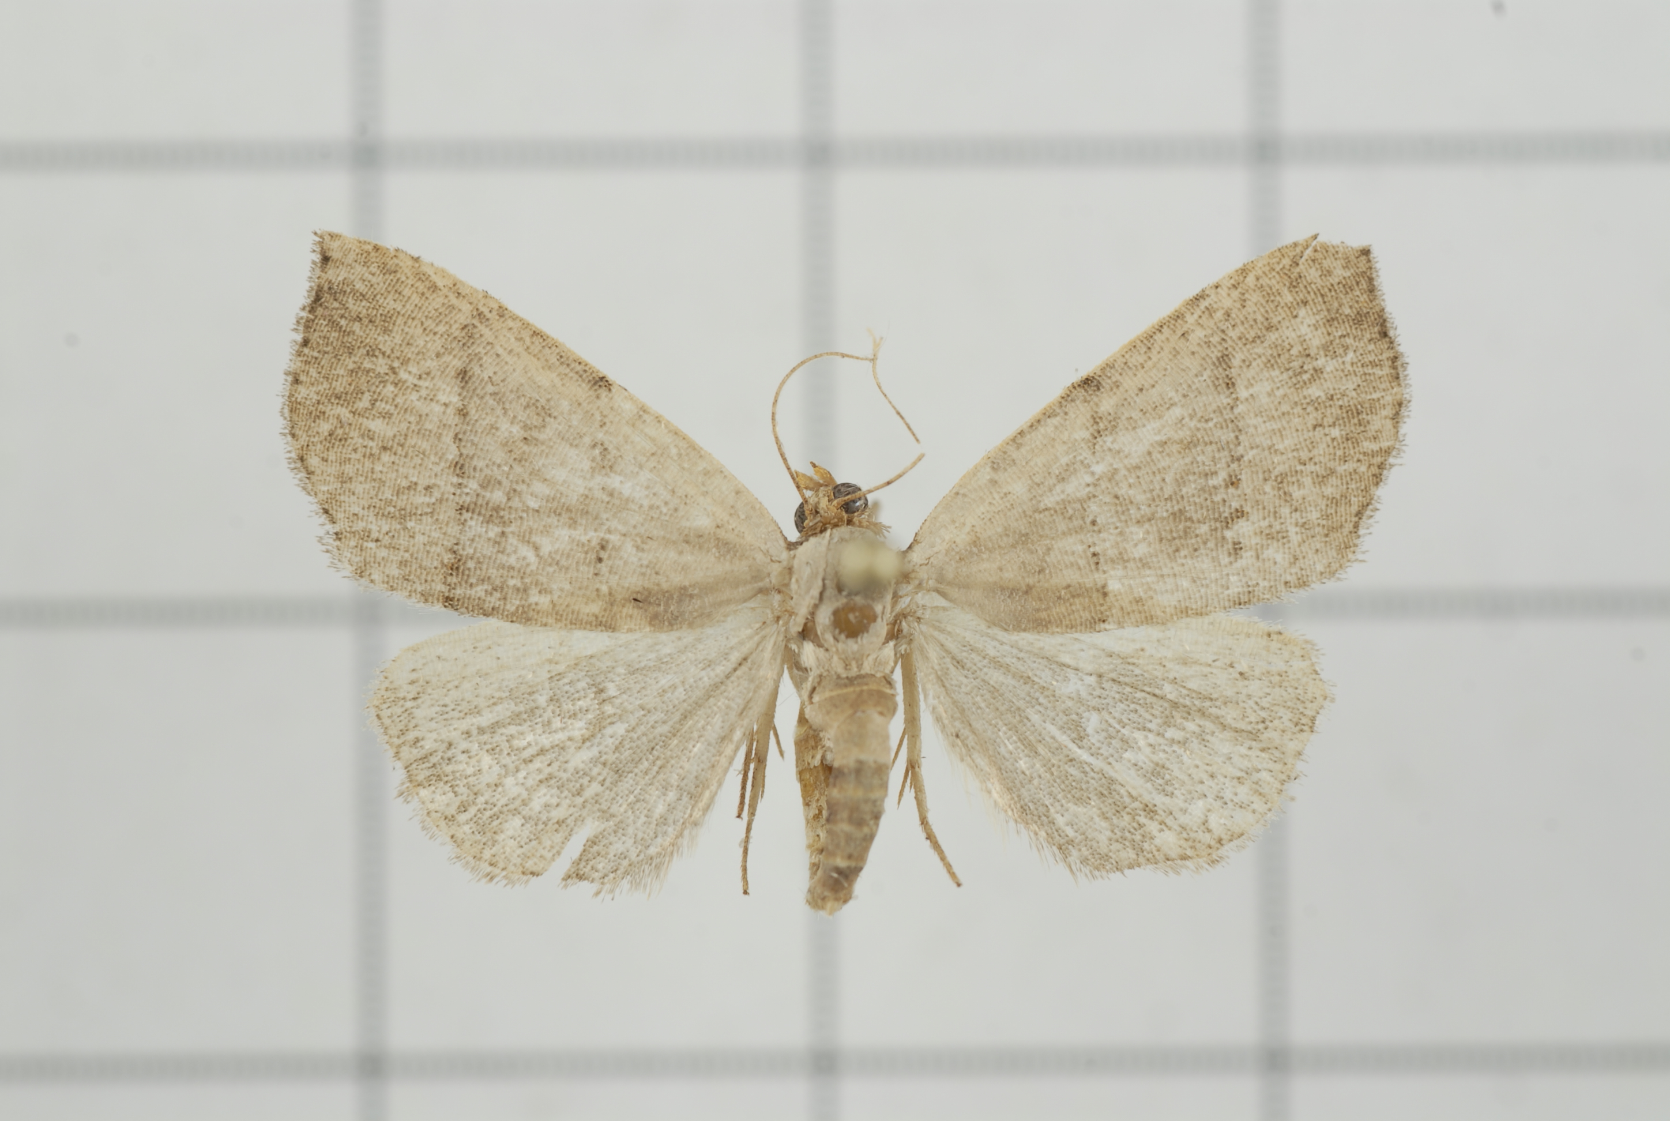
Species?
Plecoptera siderogramma
